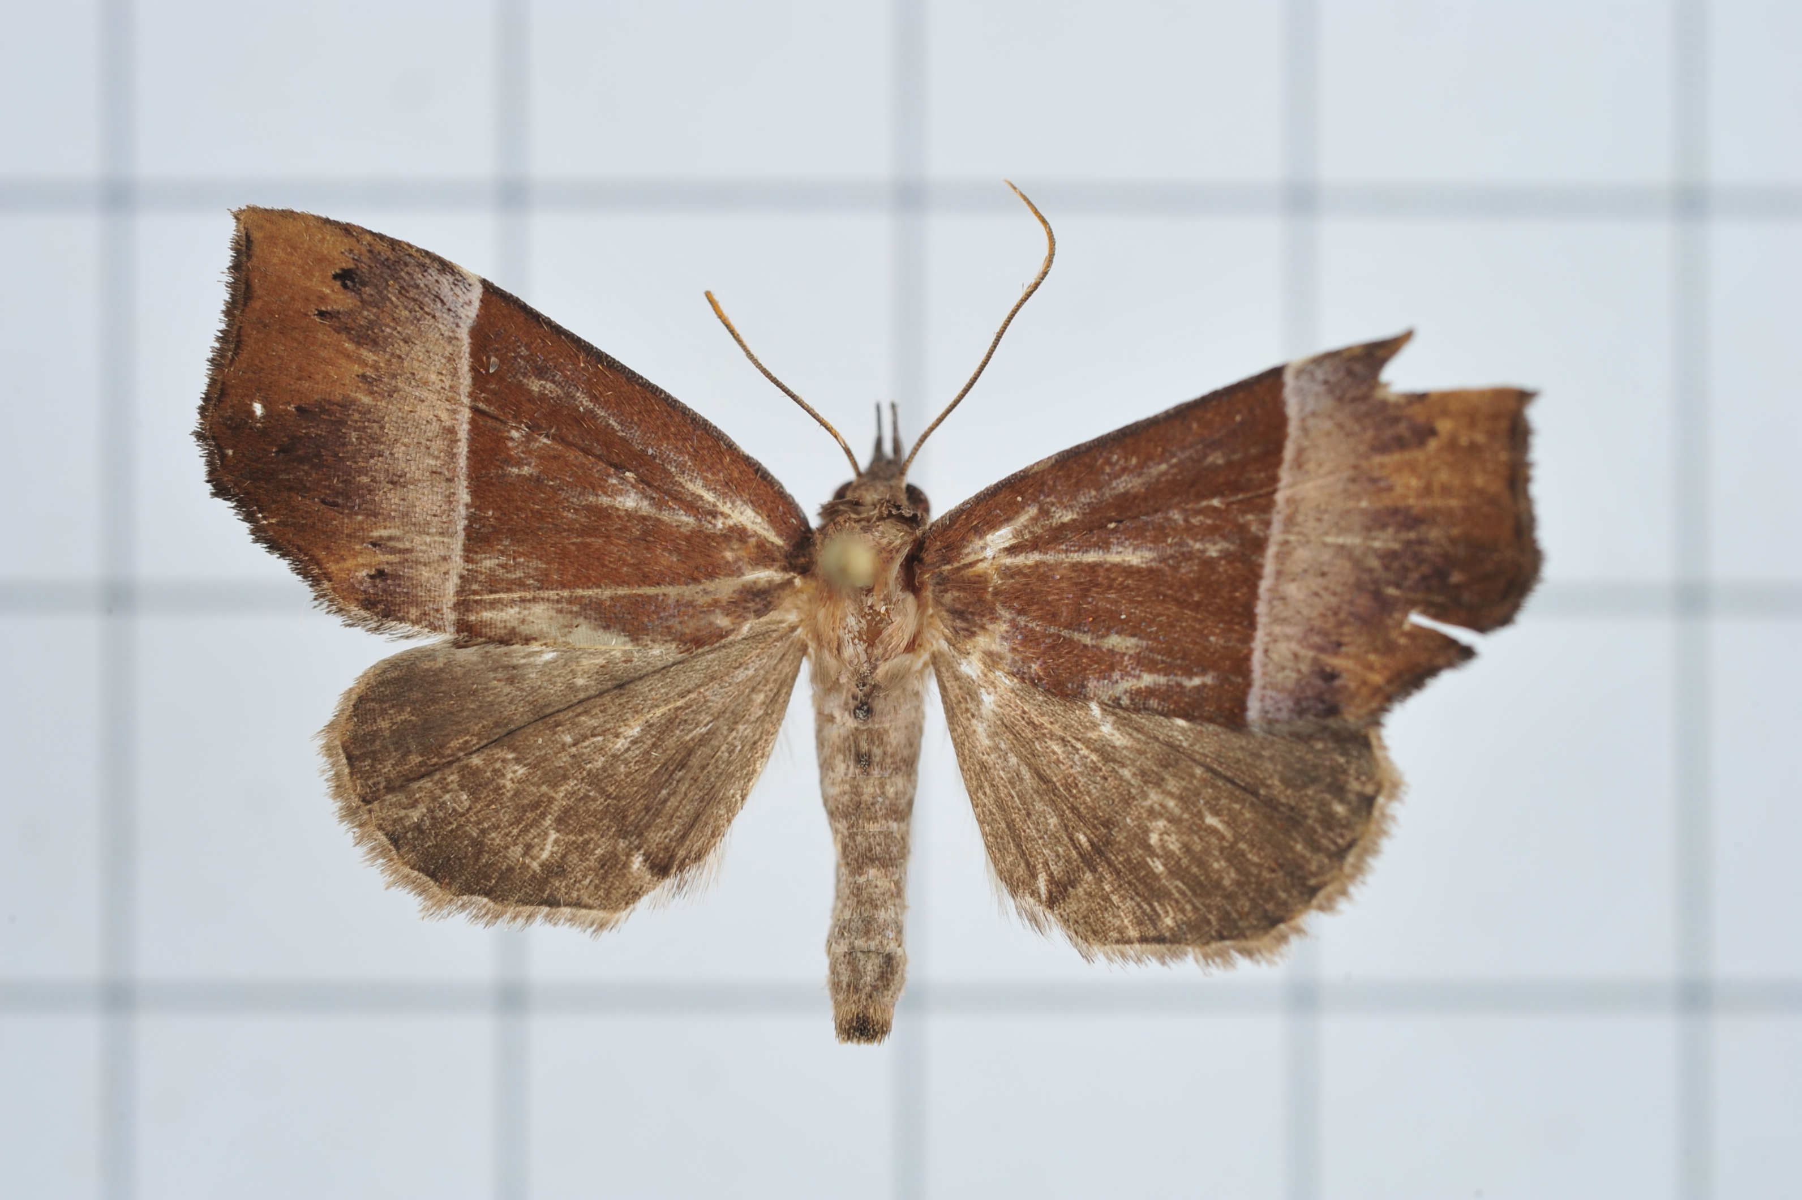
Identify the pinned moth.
Acidon pseudohypena
